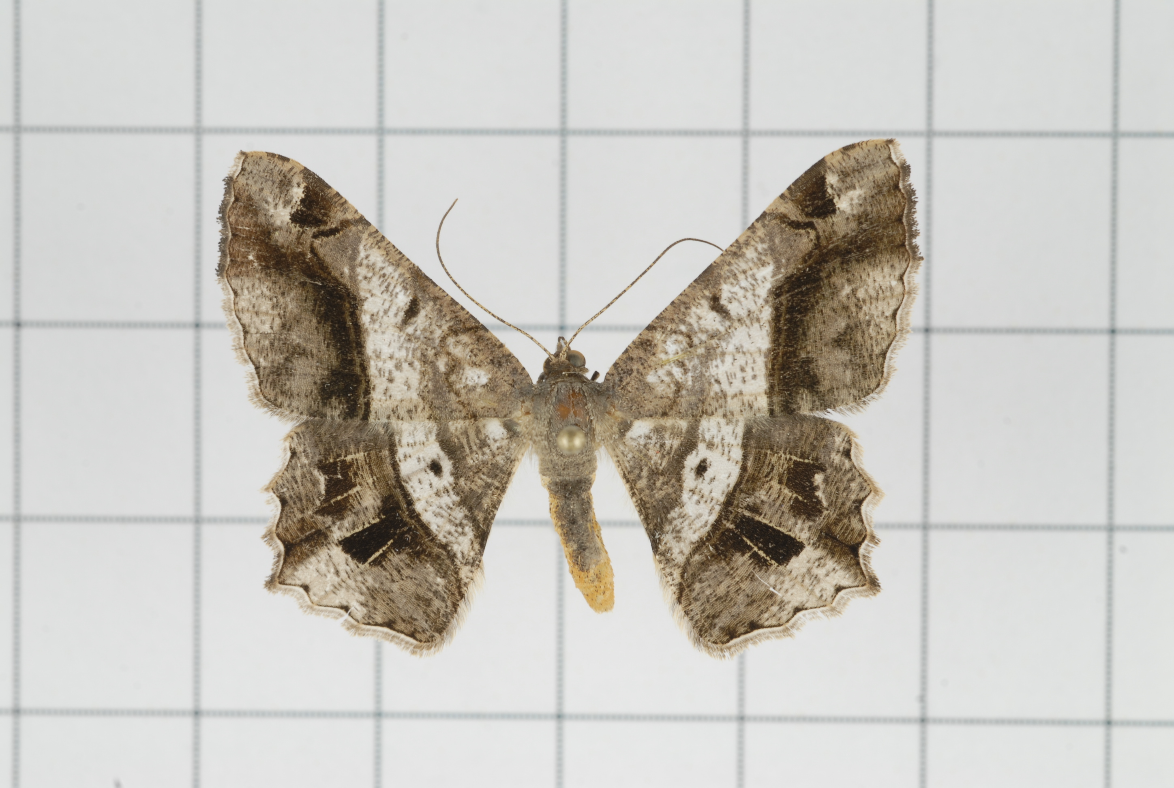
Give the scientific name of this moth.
Chiasmia eleonora eleonora
